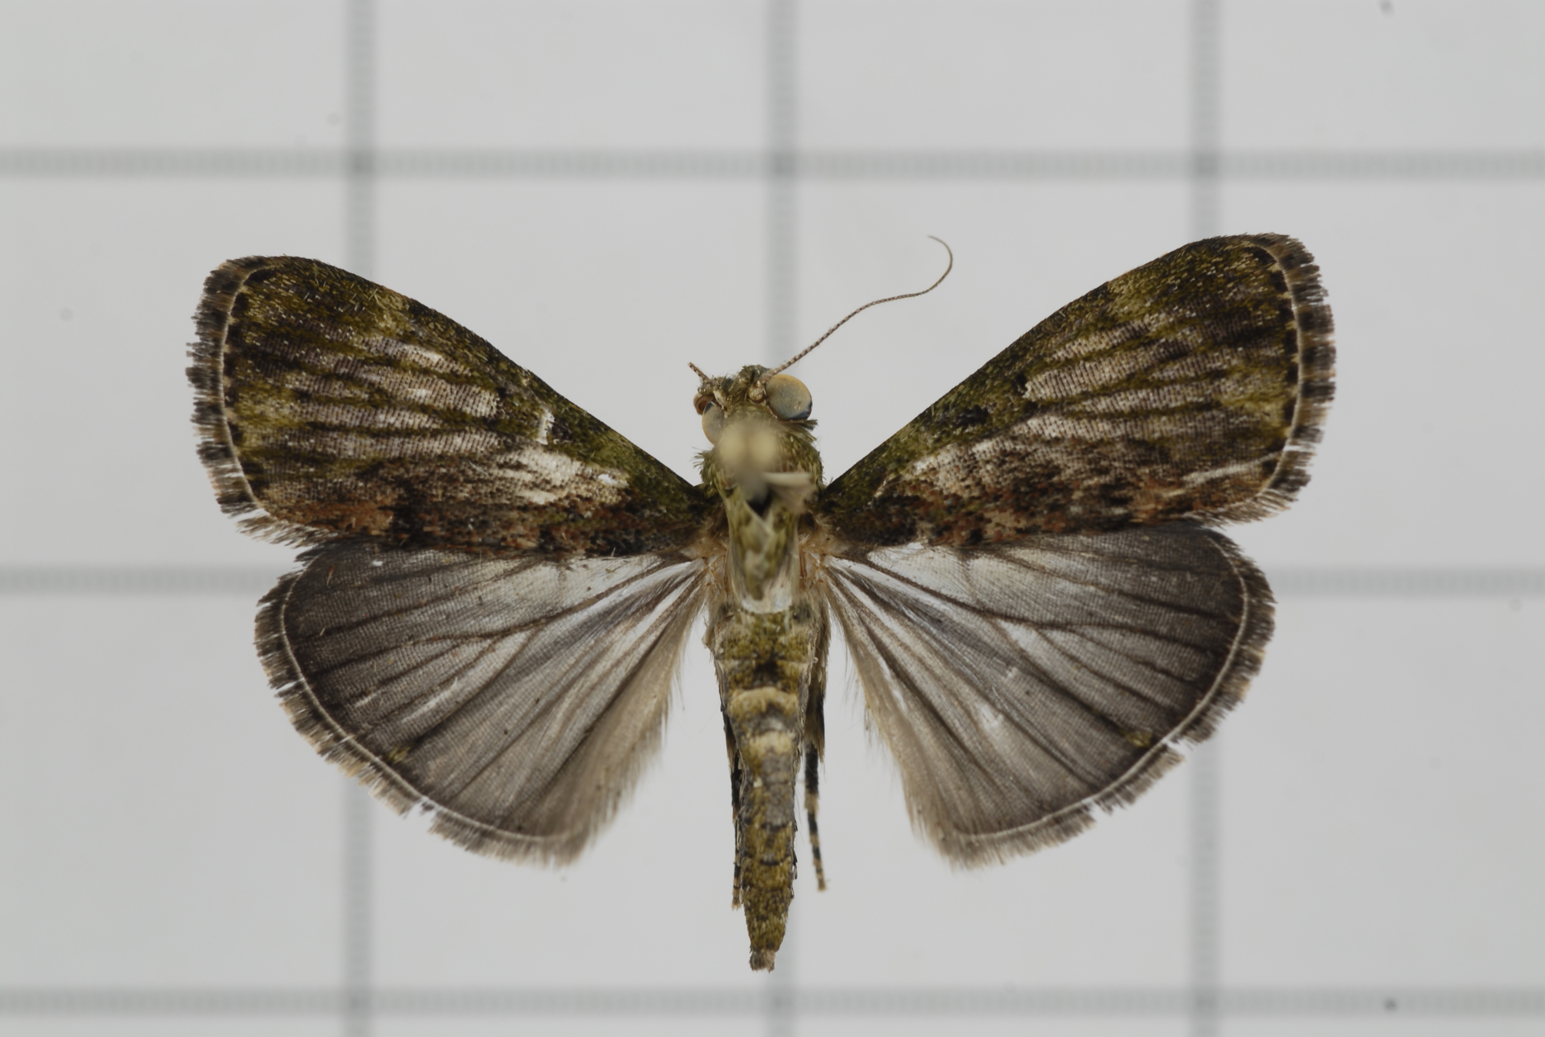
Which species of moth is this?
Lamida obscura
